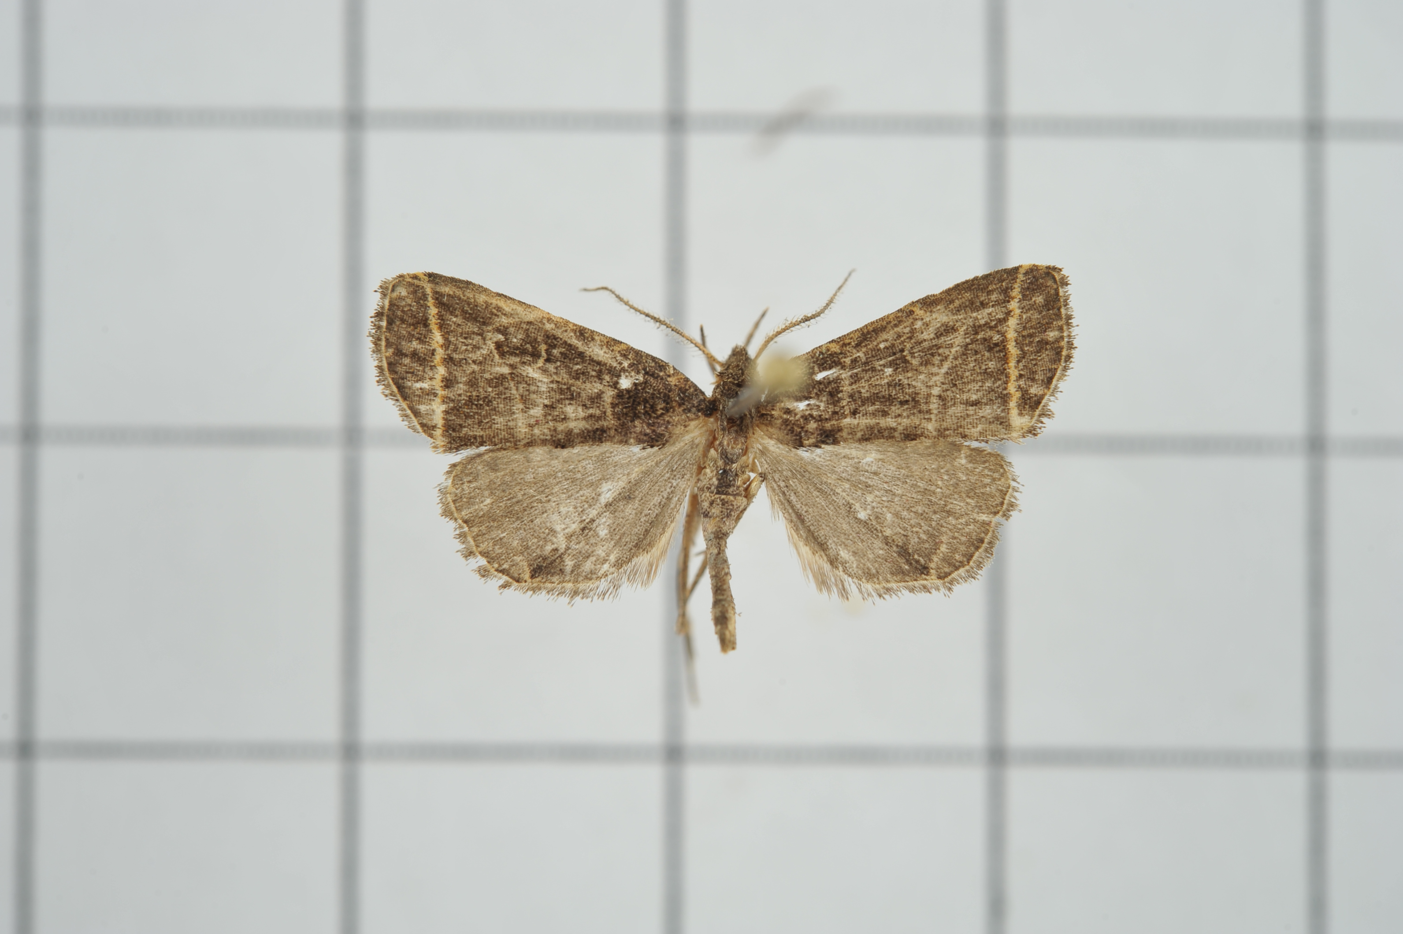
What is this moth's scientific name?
Herminia classeyi
